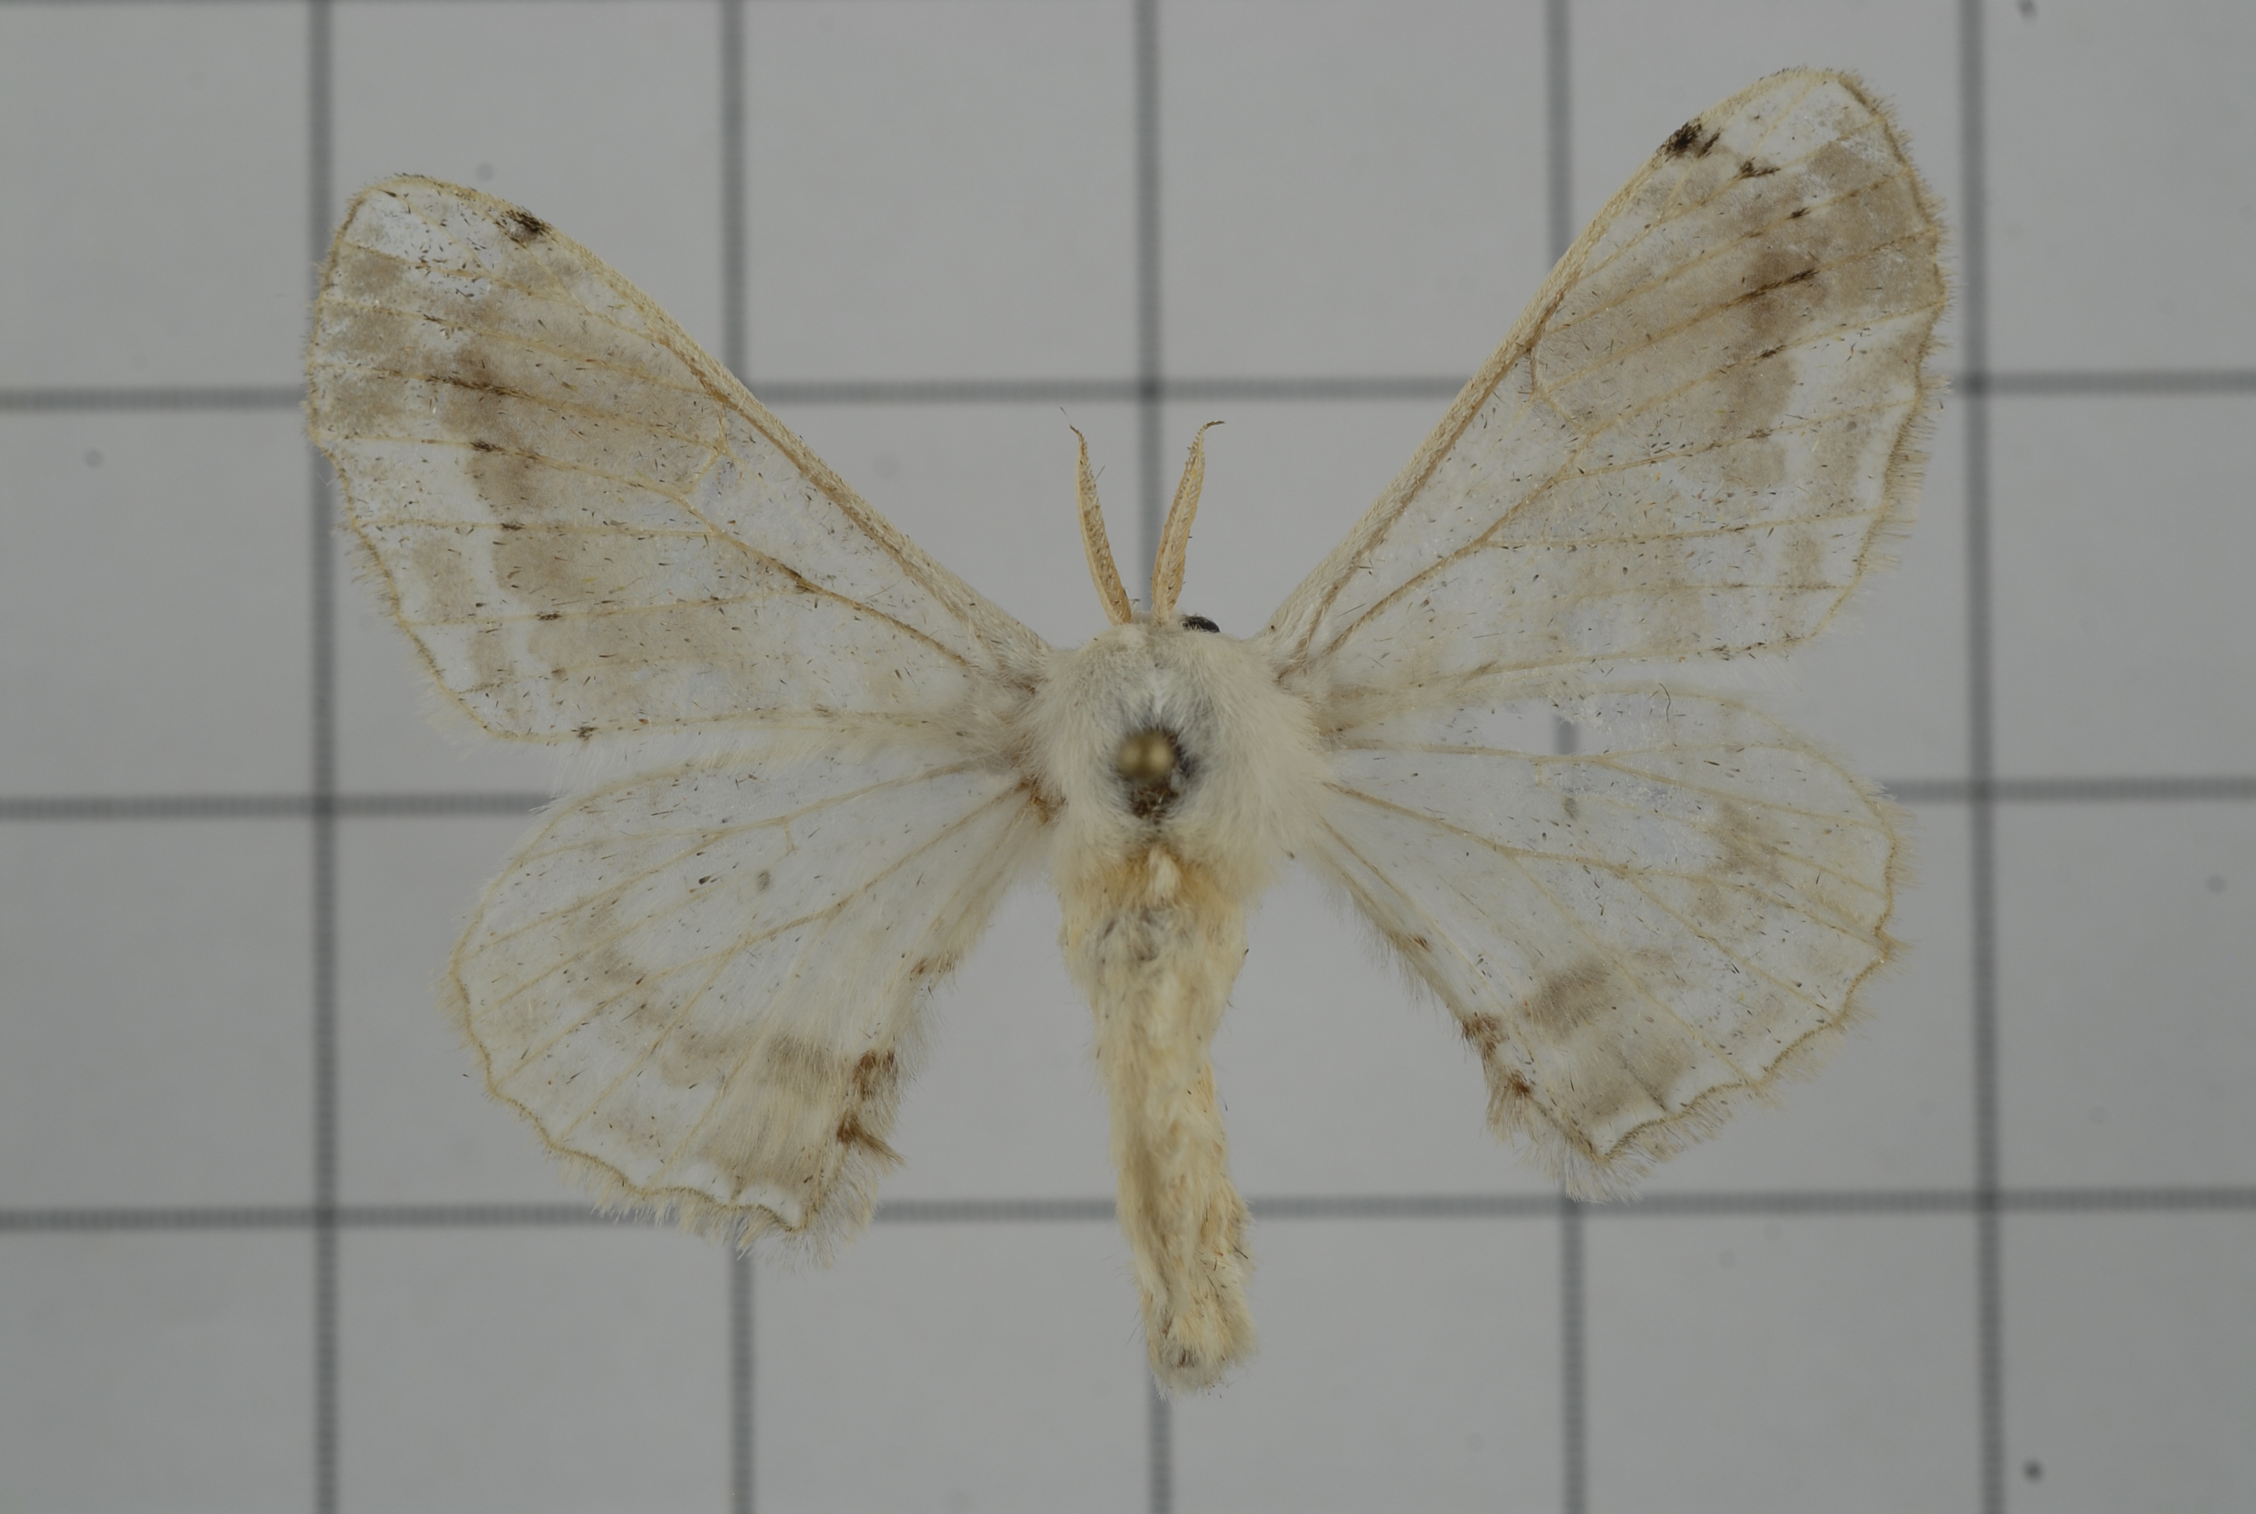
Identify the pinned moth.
Ernolatia moorei
